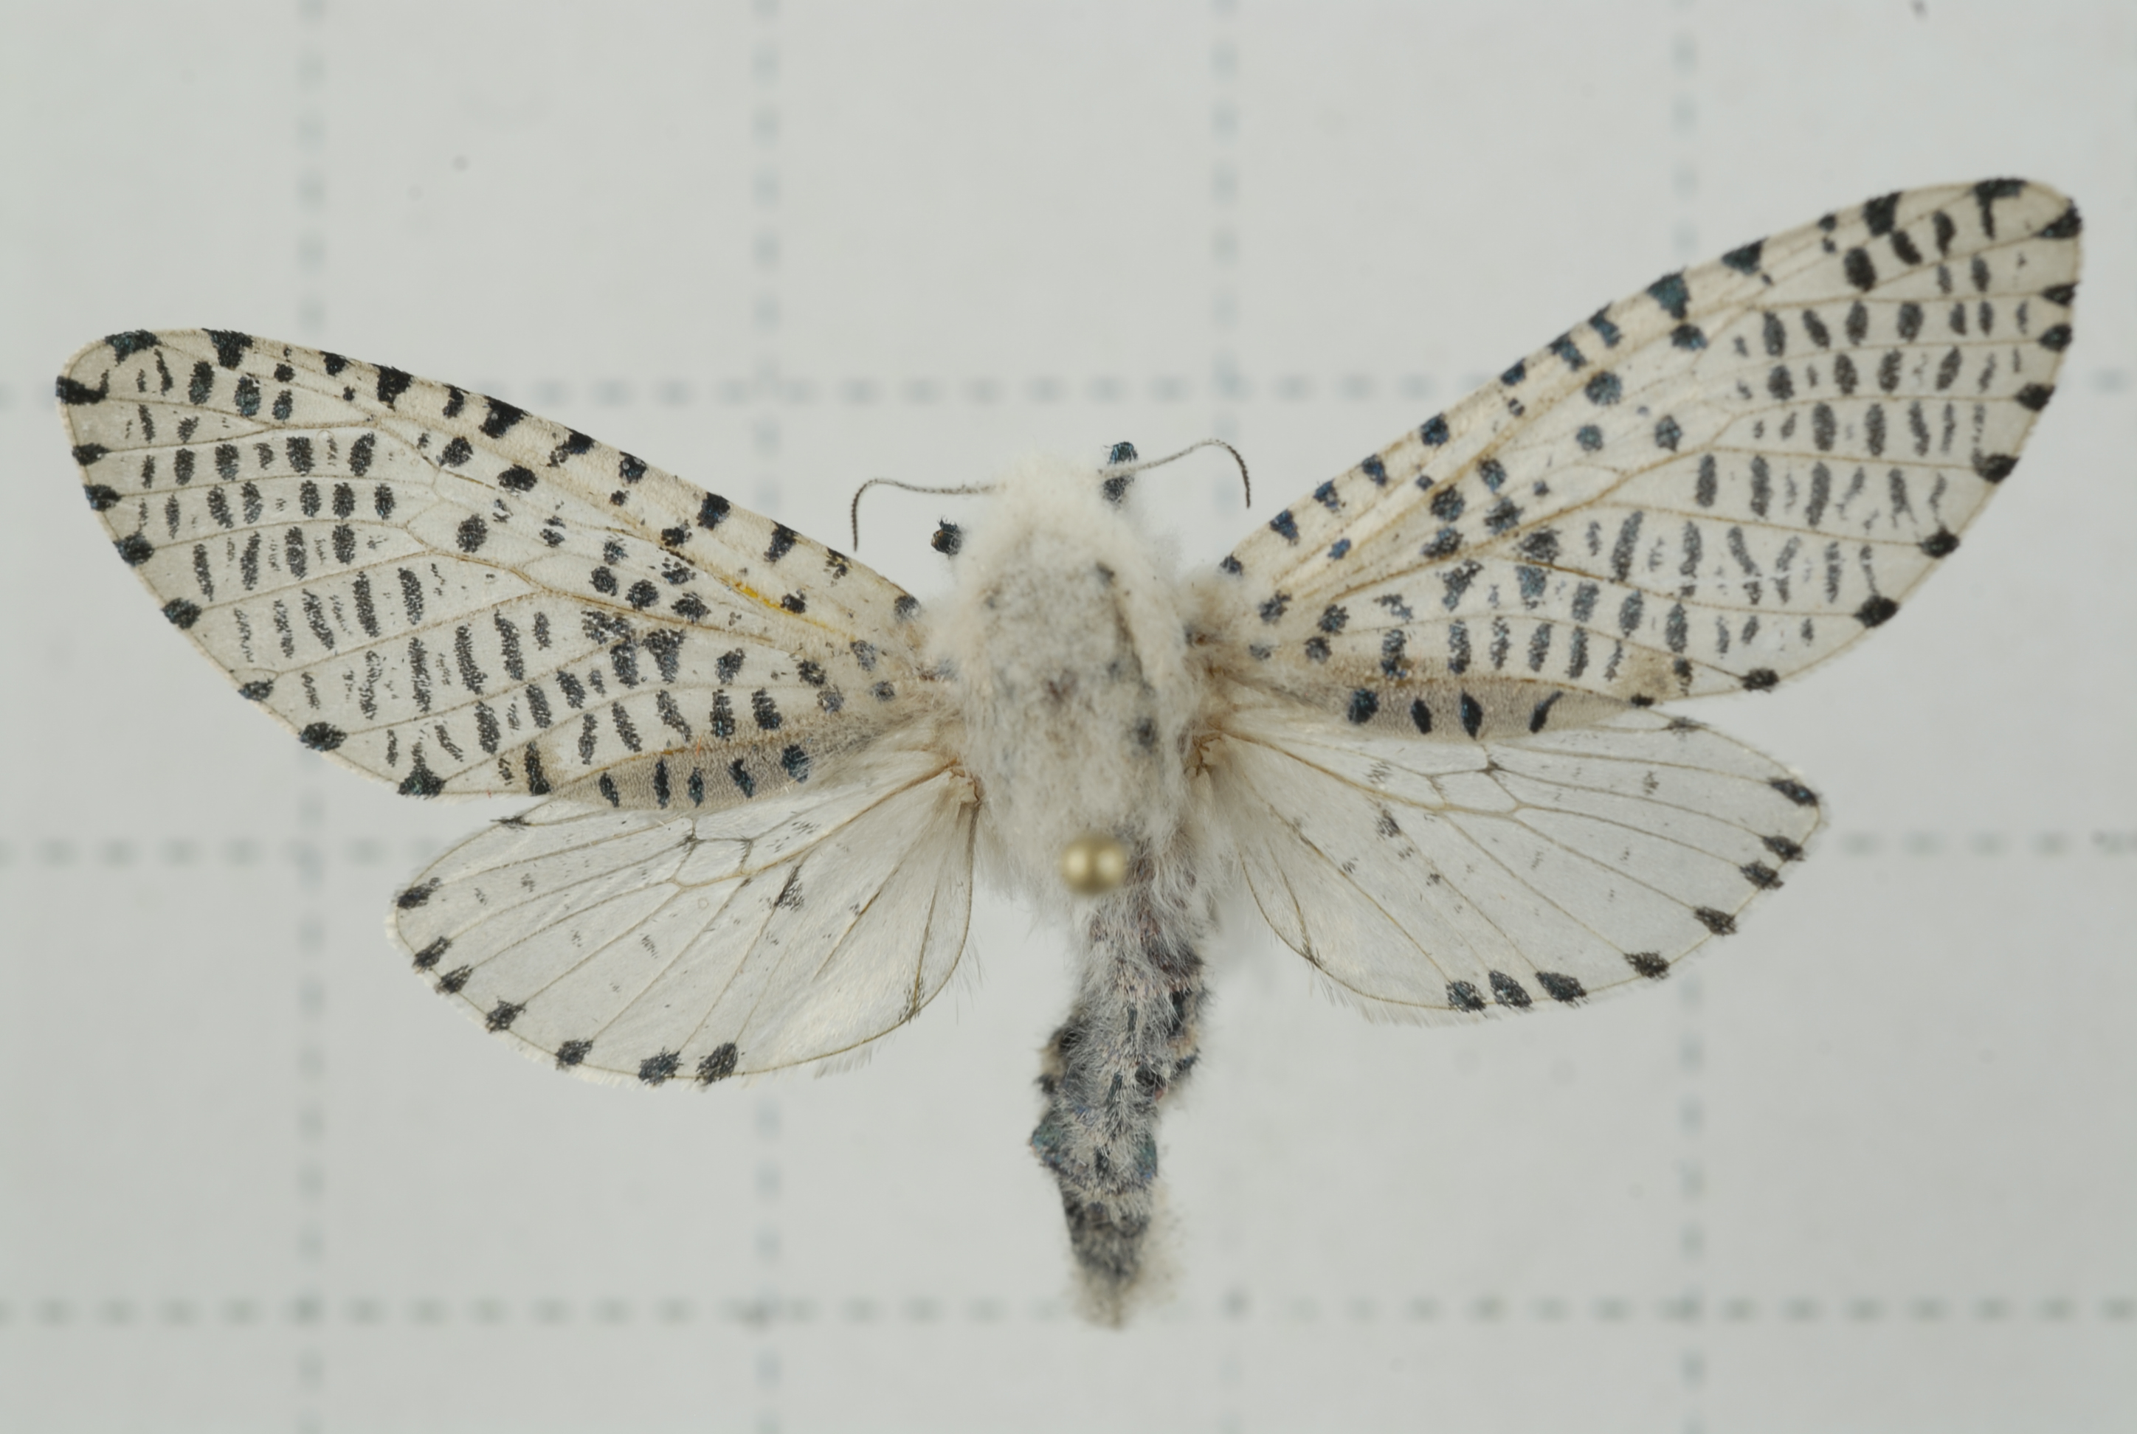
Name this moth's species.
Polyphagozerra coffeae
